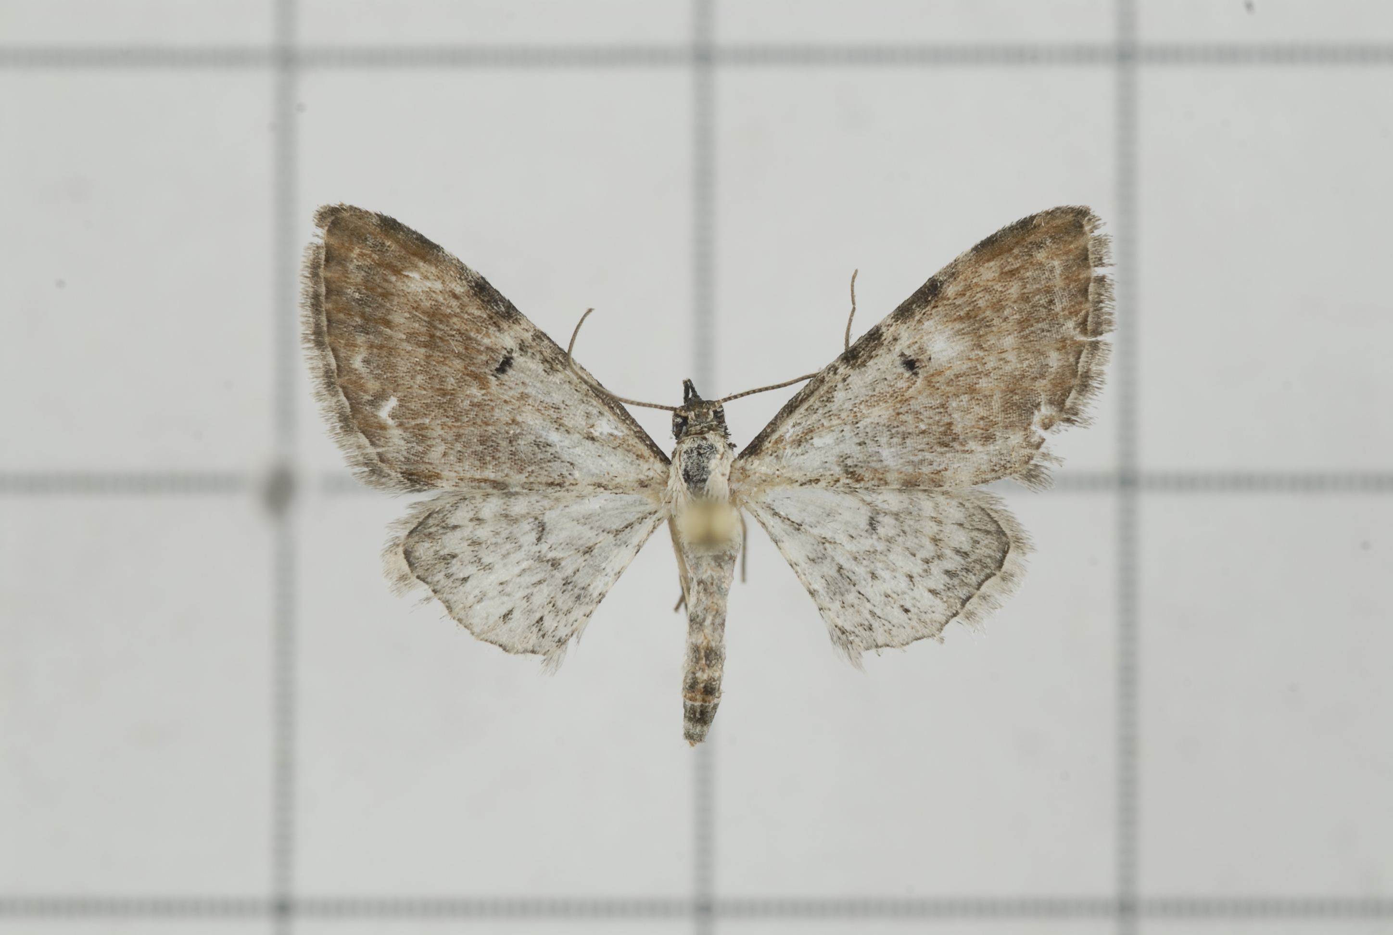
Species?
Eupithecia mundiscripta
